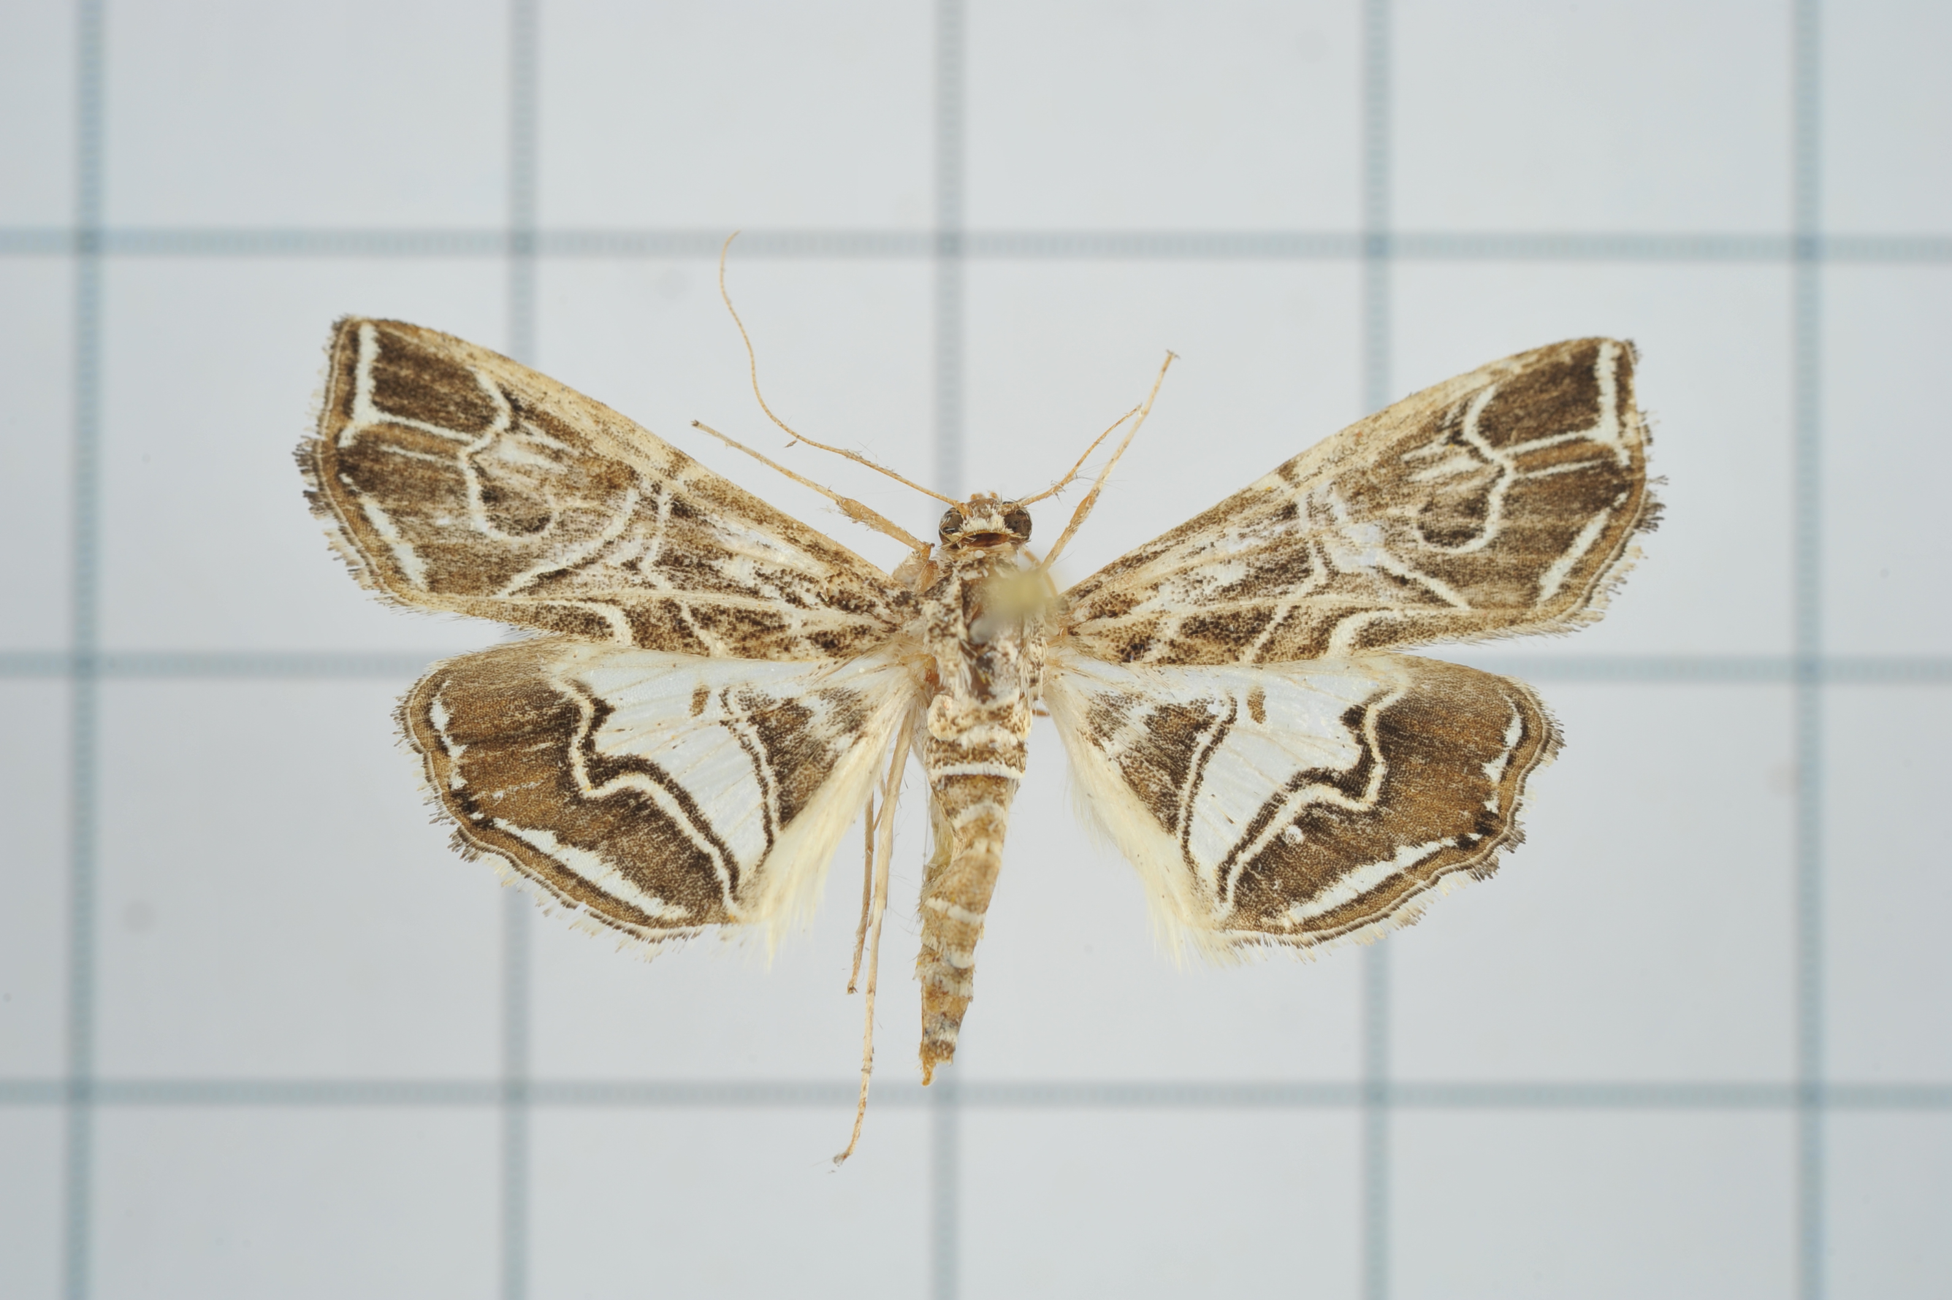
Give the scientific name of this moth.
Paracymoriza vagalis
